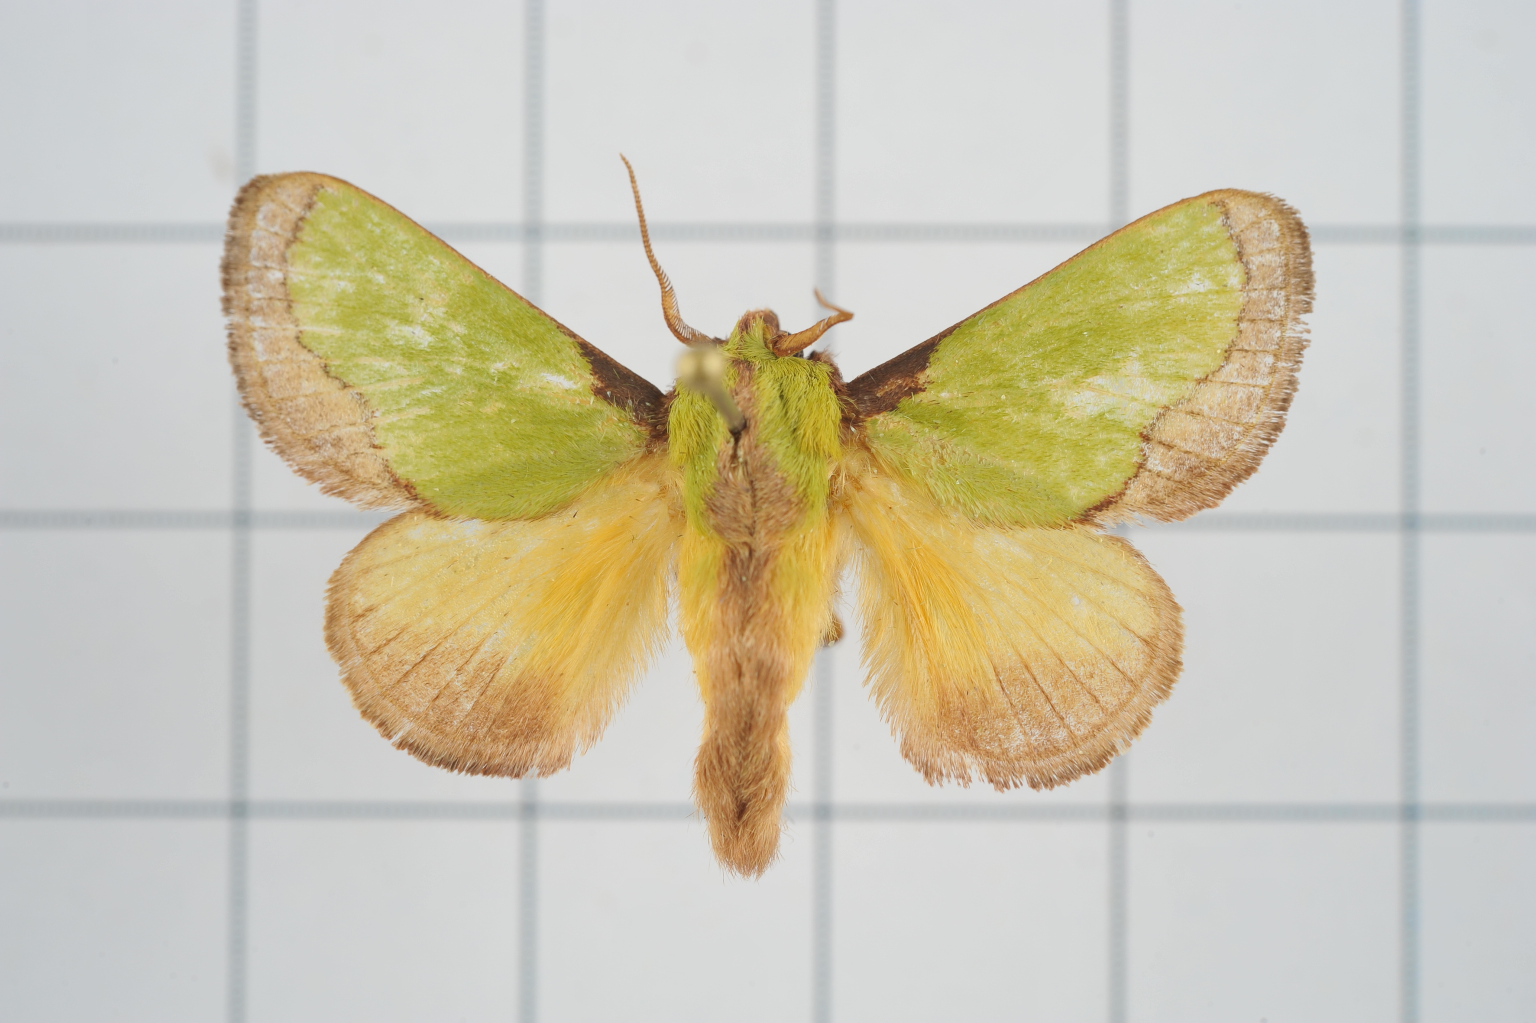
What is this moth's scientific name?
Parasa shirakii
